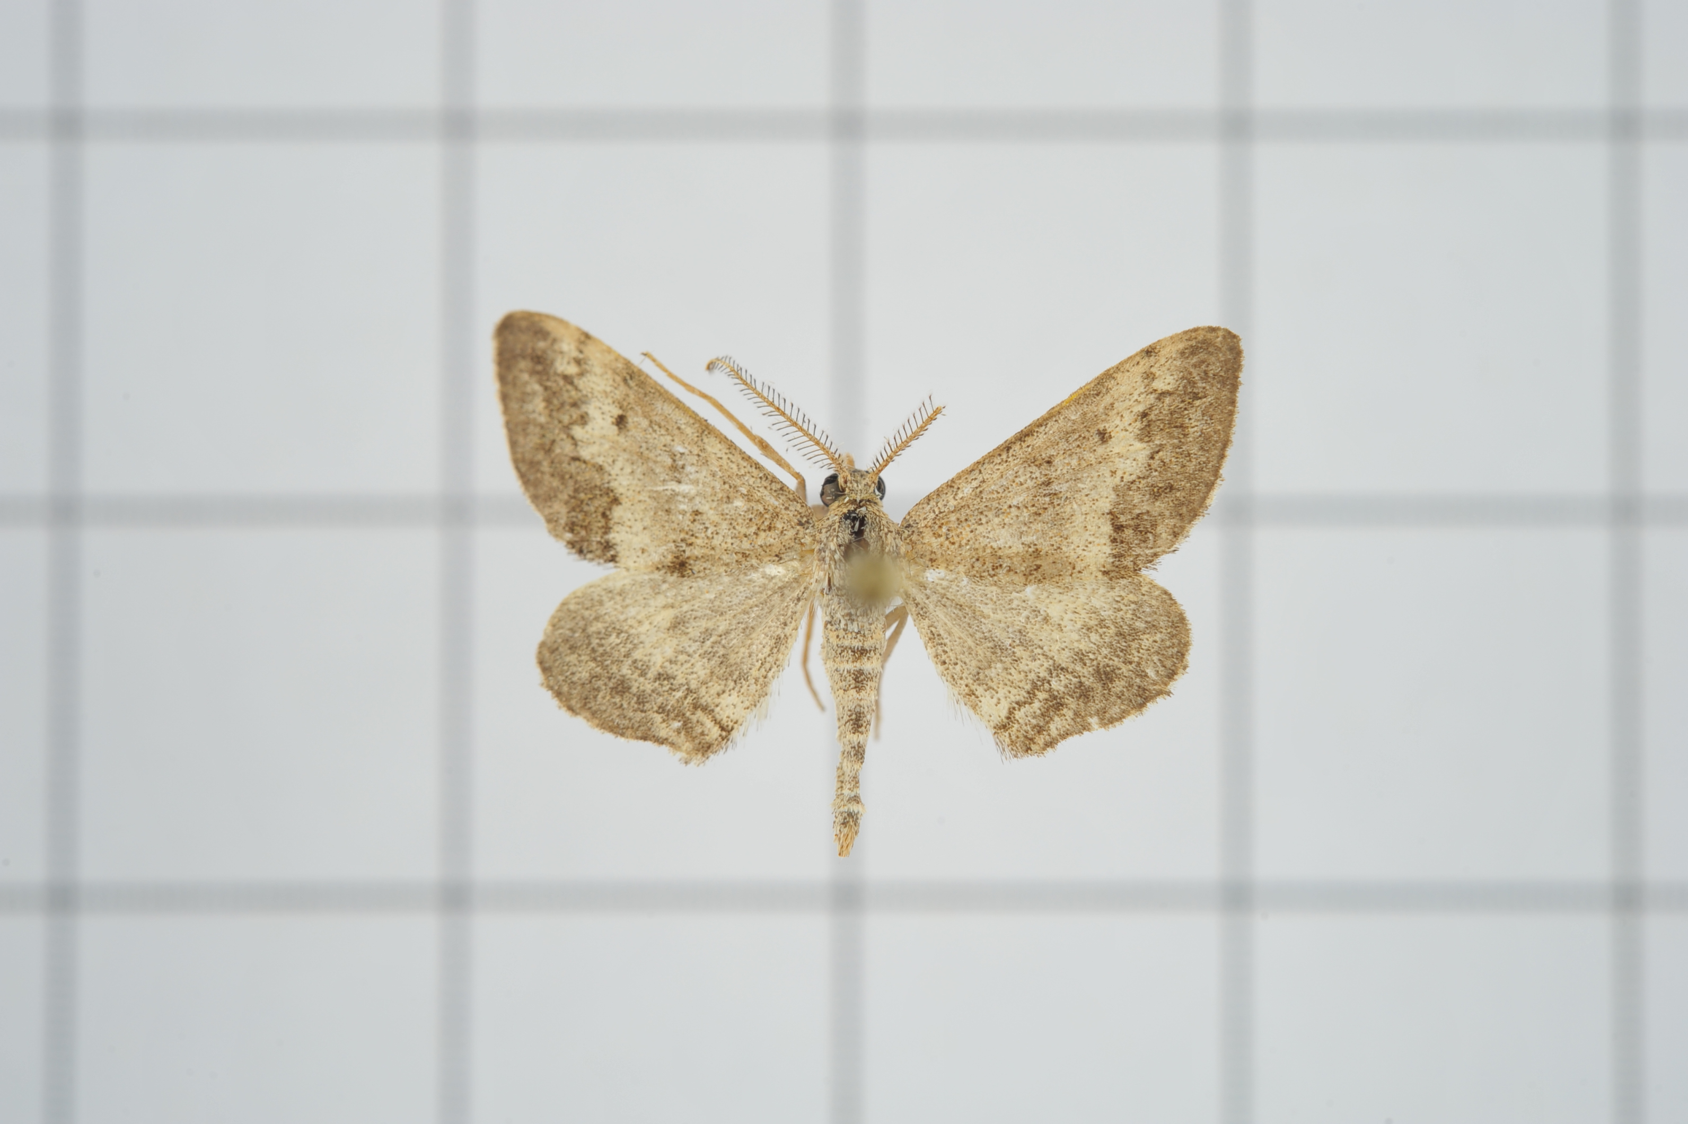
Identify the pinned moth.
Antilycauges pinguis
